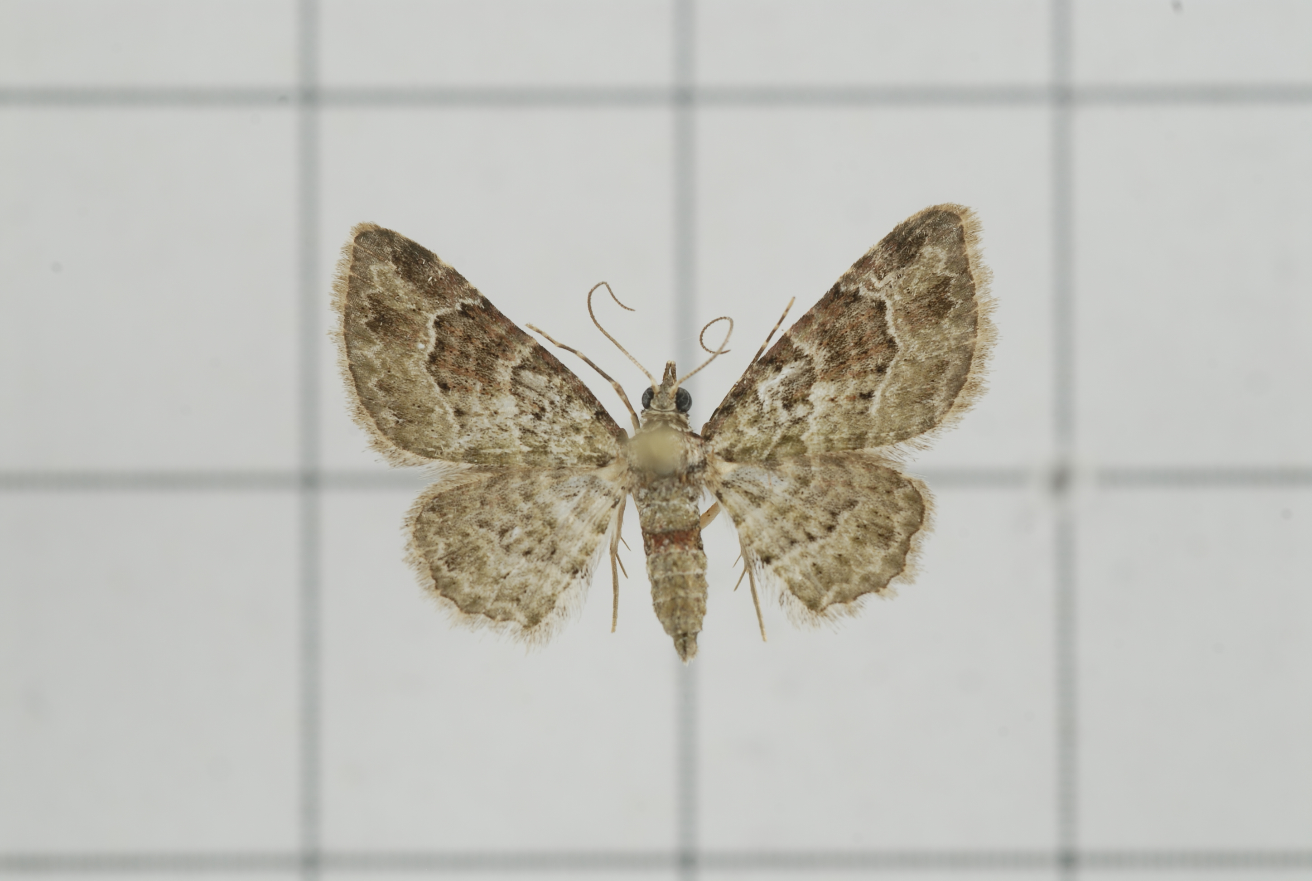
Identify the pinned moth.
Bosara atypha
